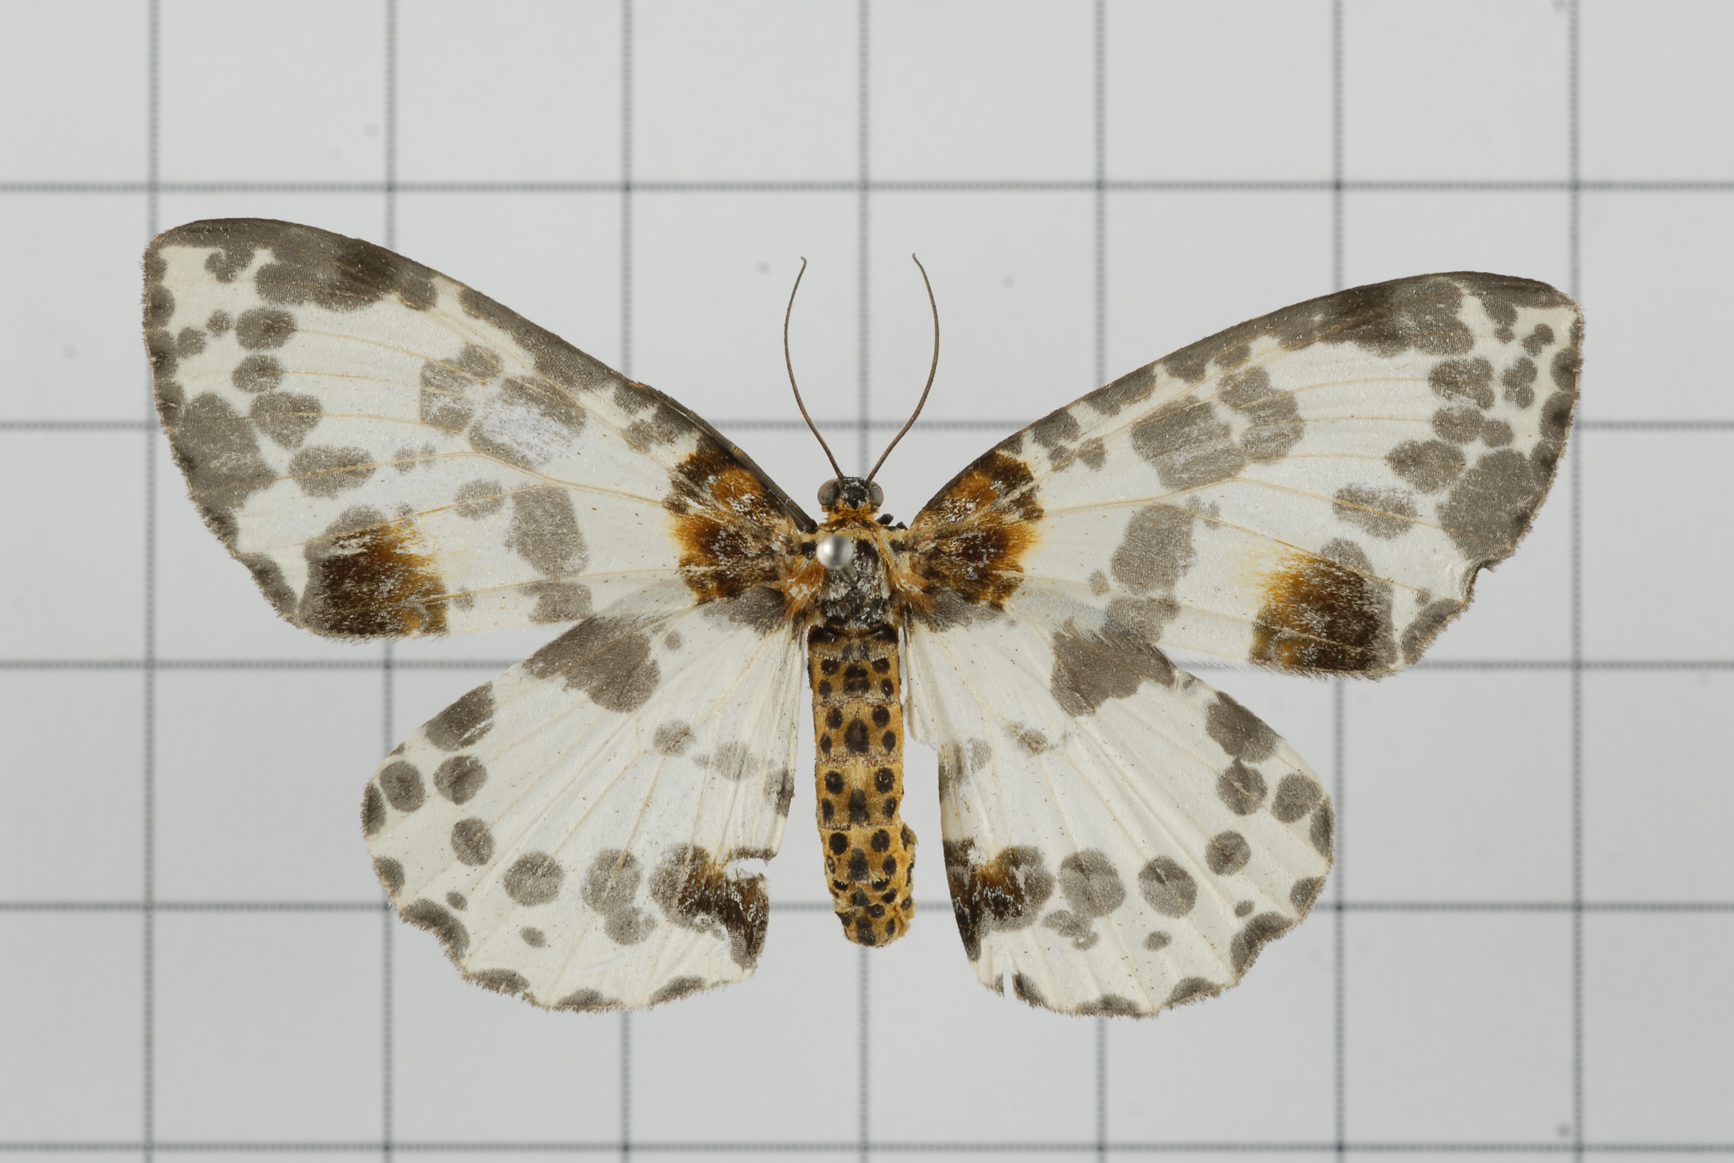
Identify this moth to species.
Abraxas formosilluminata
